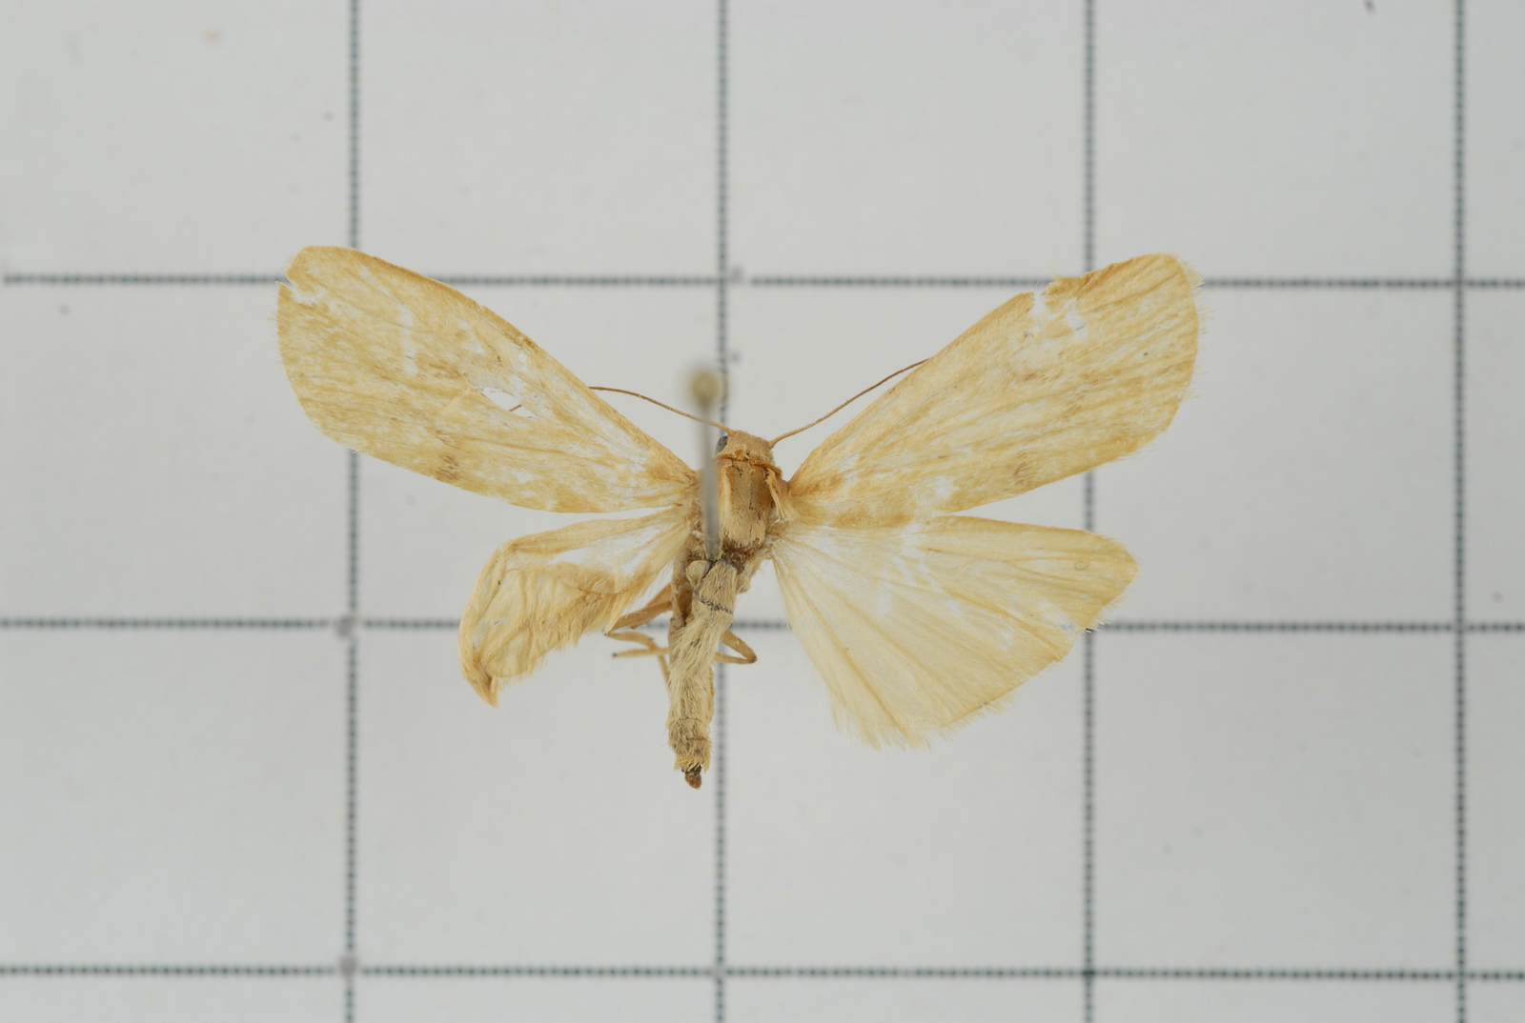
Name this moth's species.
Teuloma tainebula
